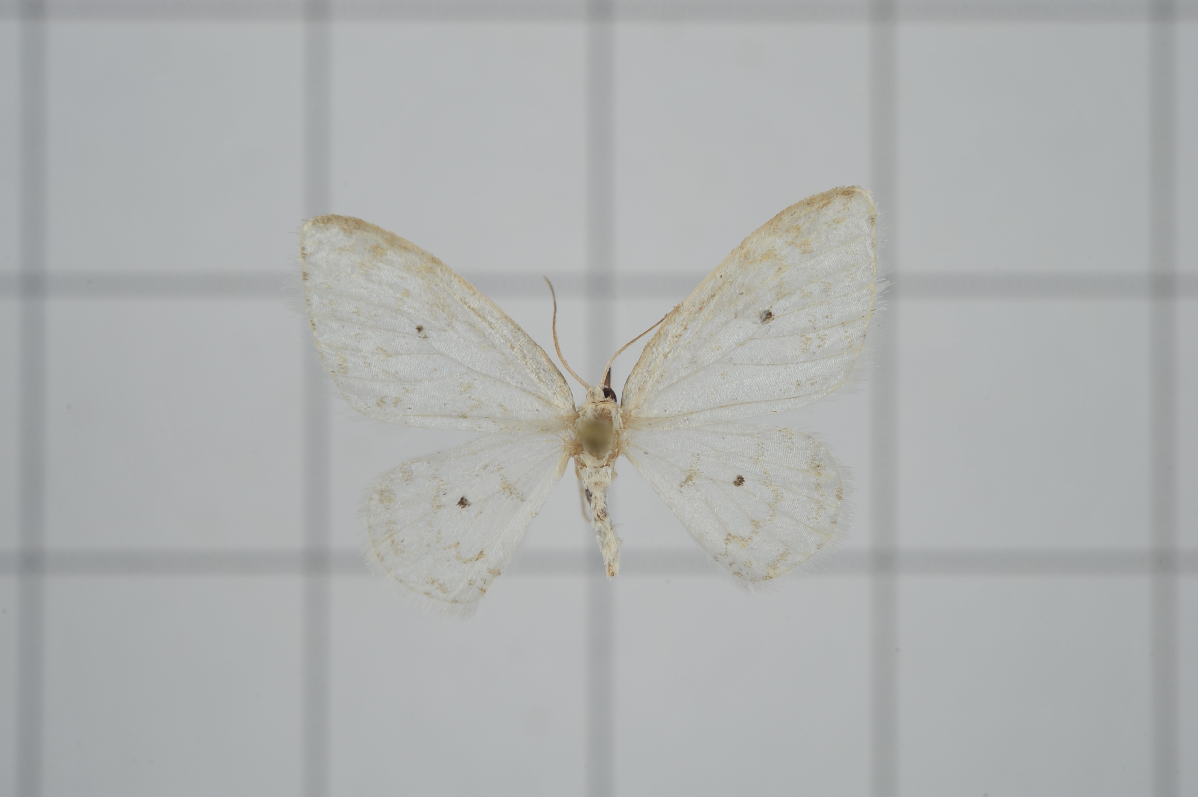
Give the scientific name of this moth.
Dipriodonta minima
